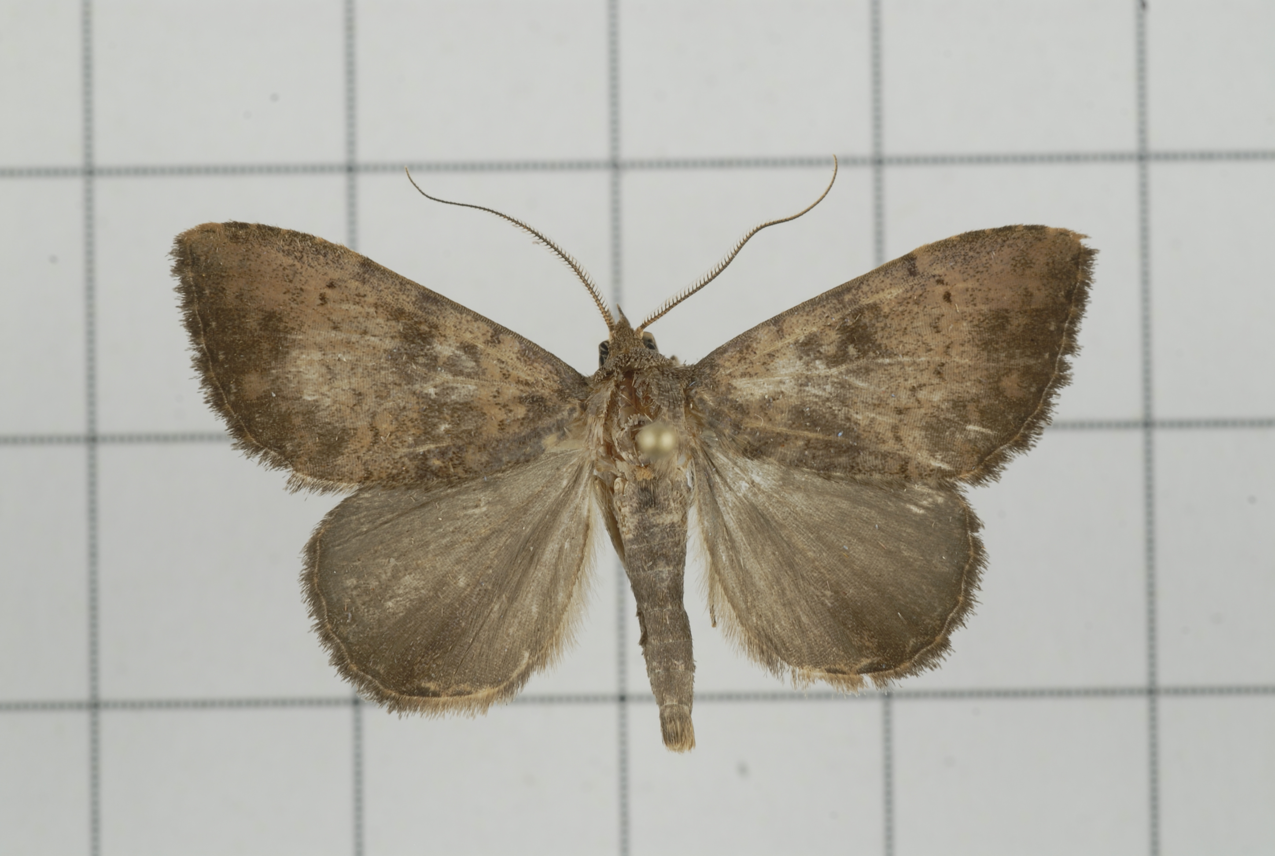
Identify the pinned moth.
Scedopla umbrosa
